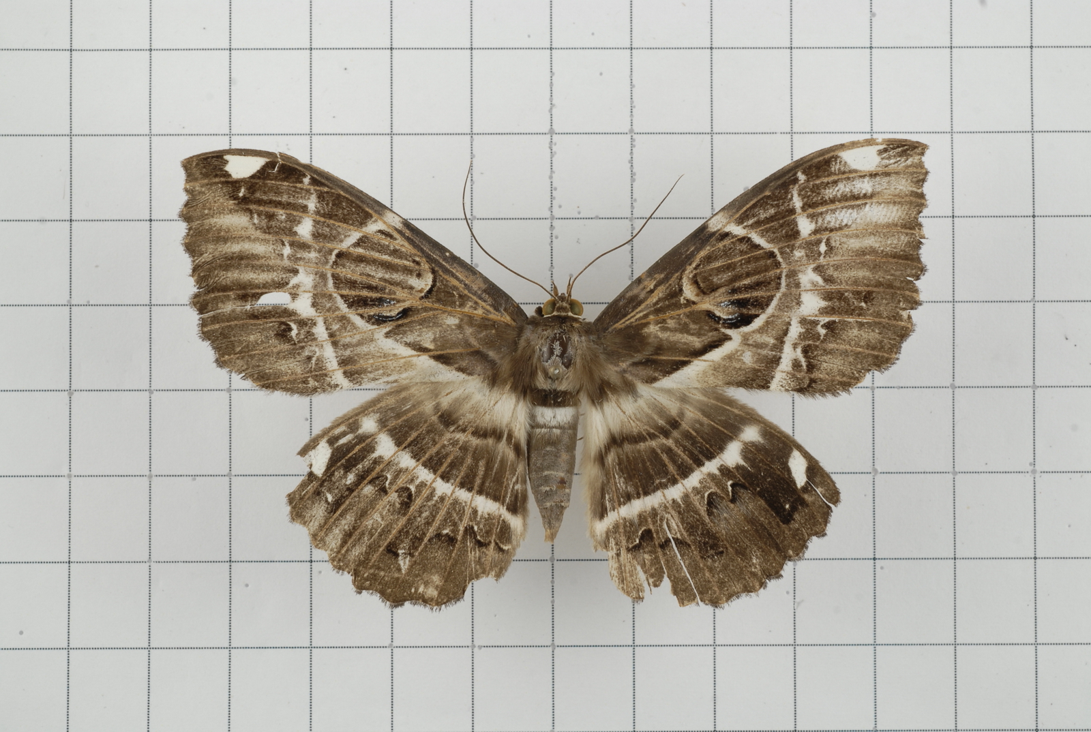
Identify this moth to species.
Erebus ephesperis
